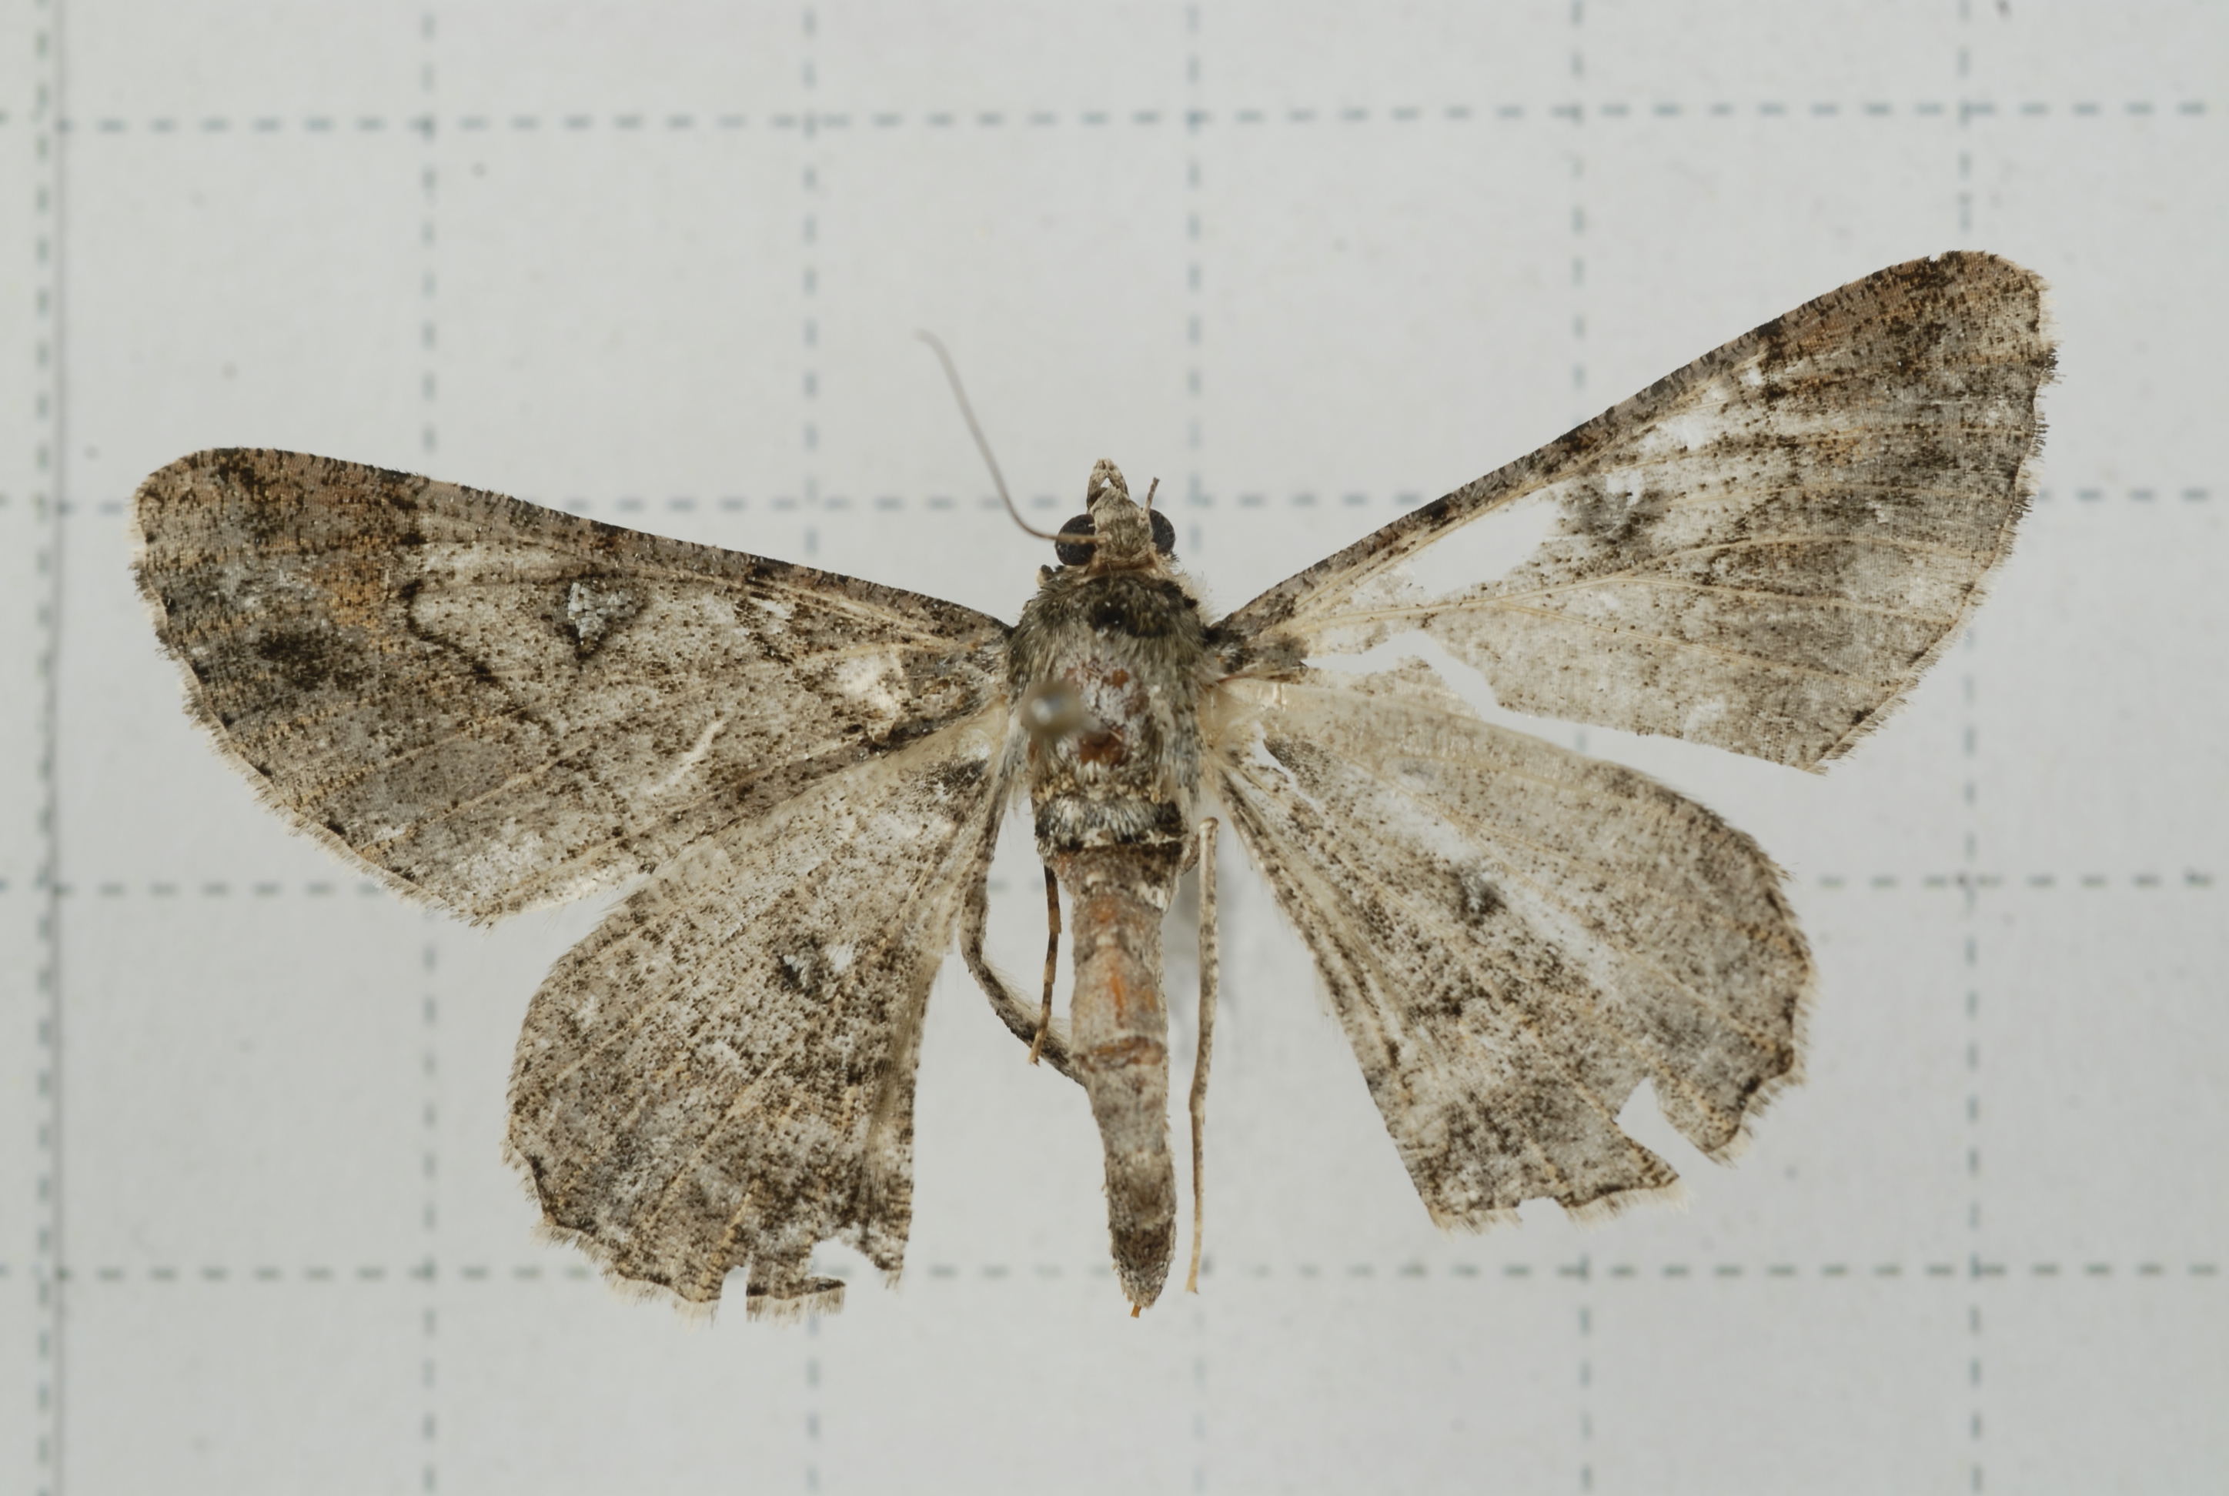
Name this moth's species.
Cleora alienaria
